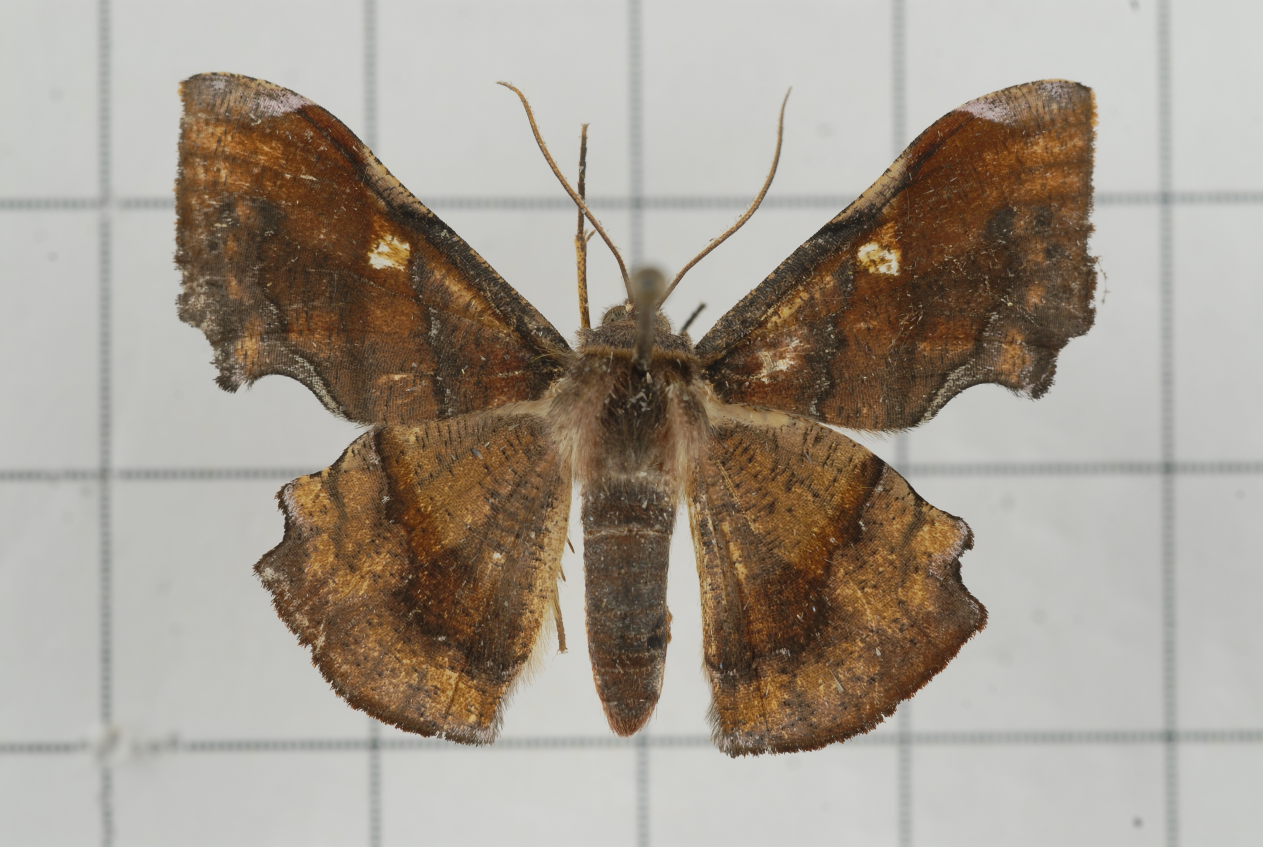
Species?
Fascellina chromataria
